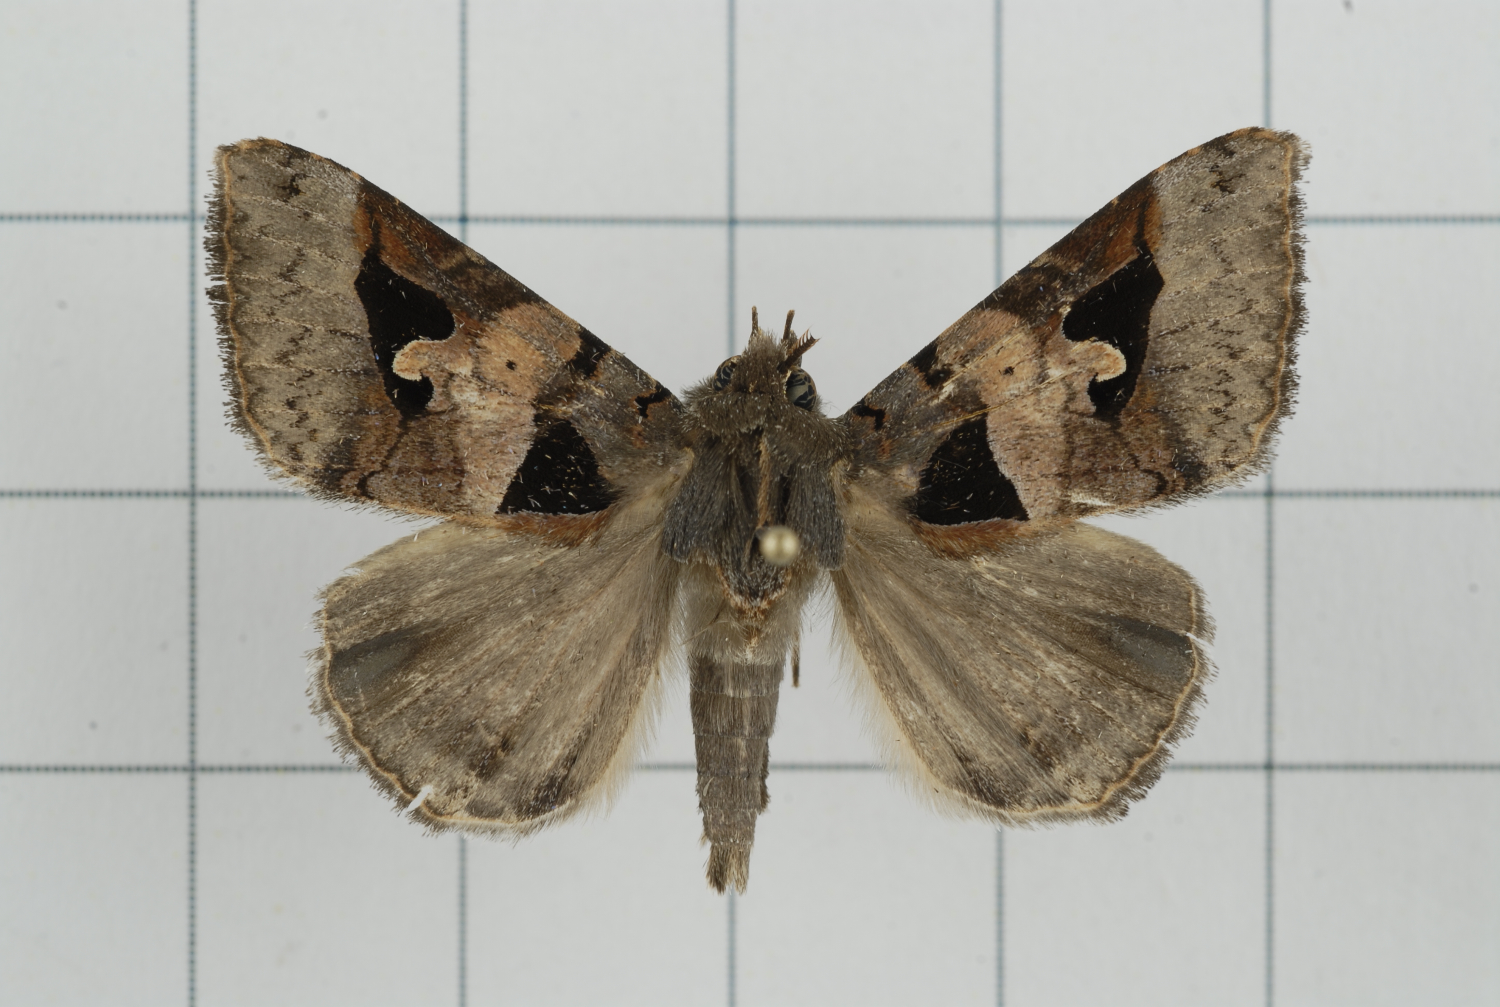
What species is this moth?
Avatha chinensis
